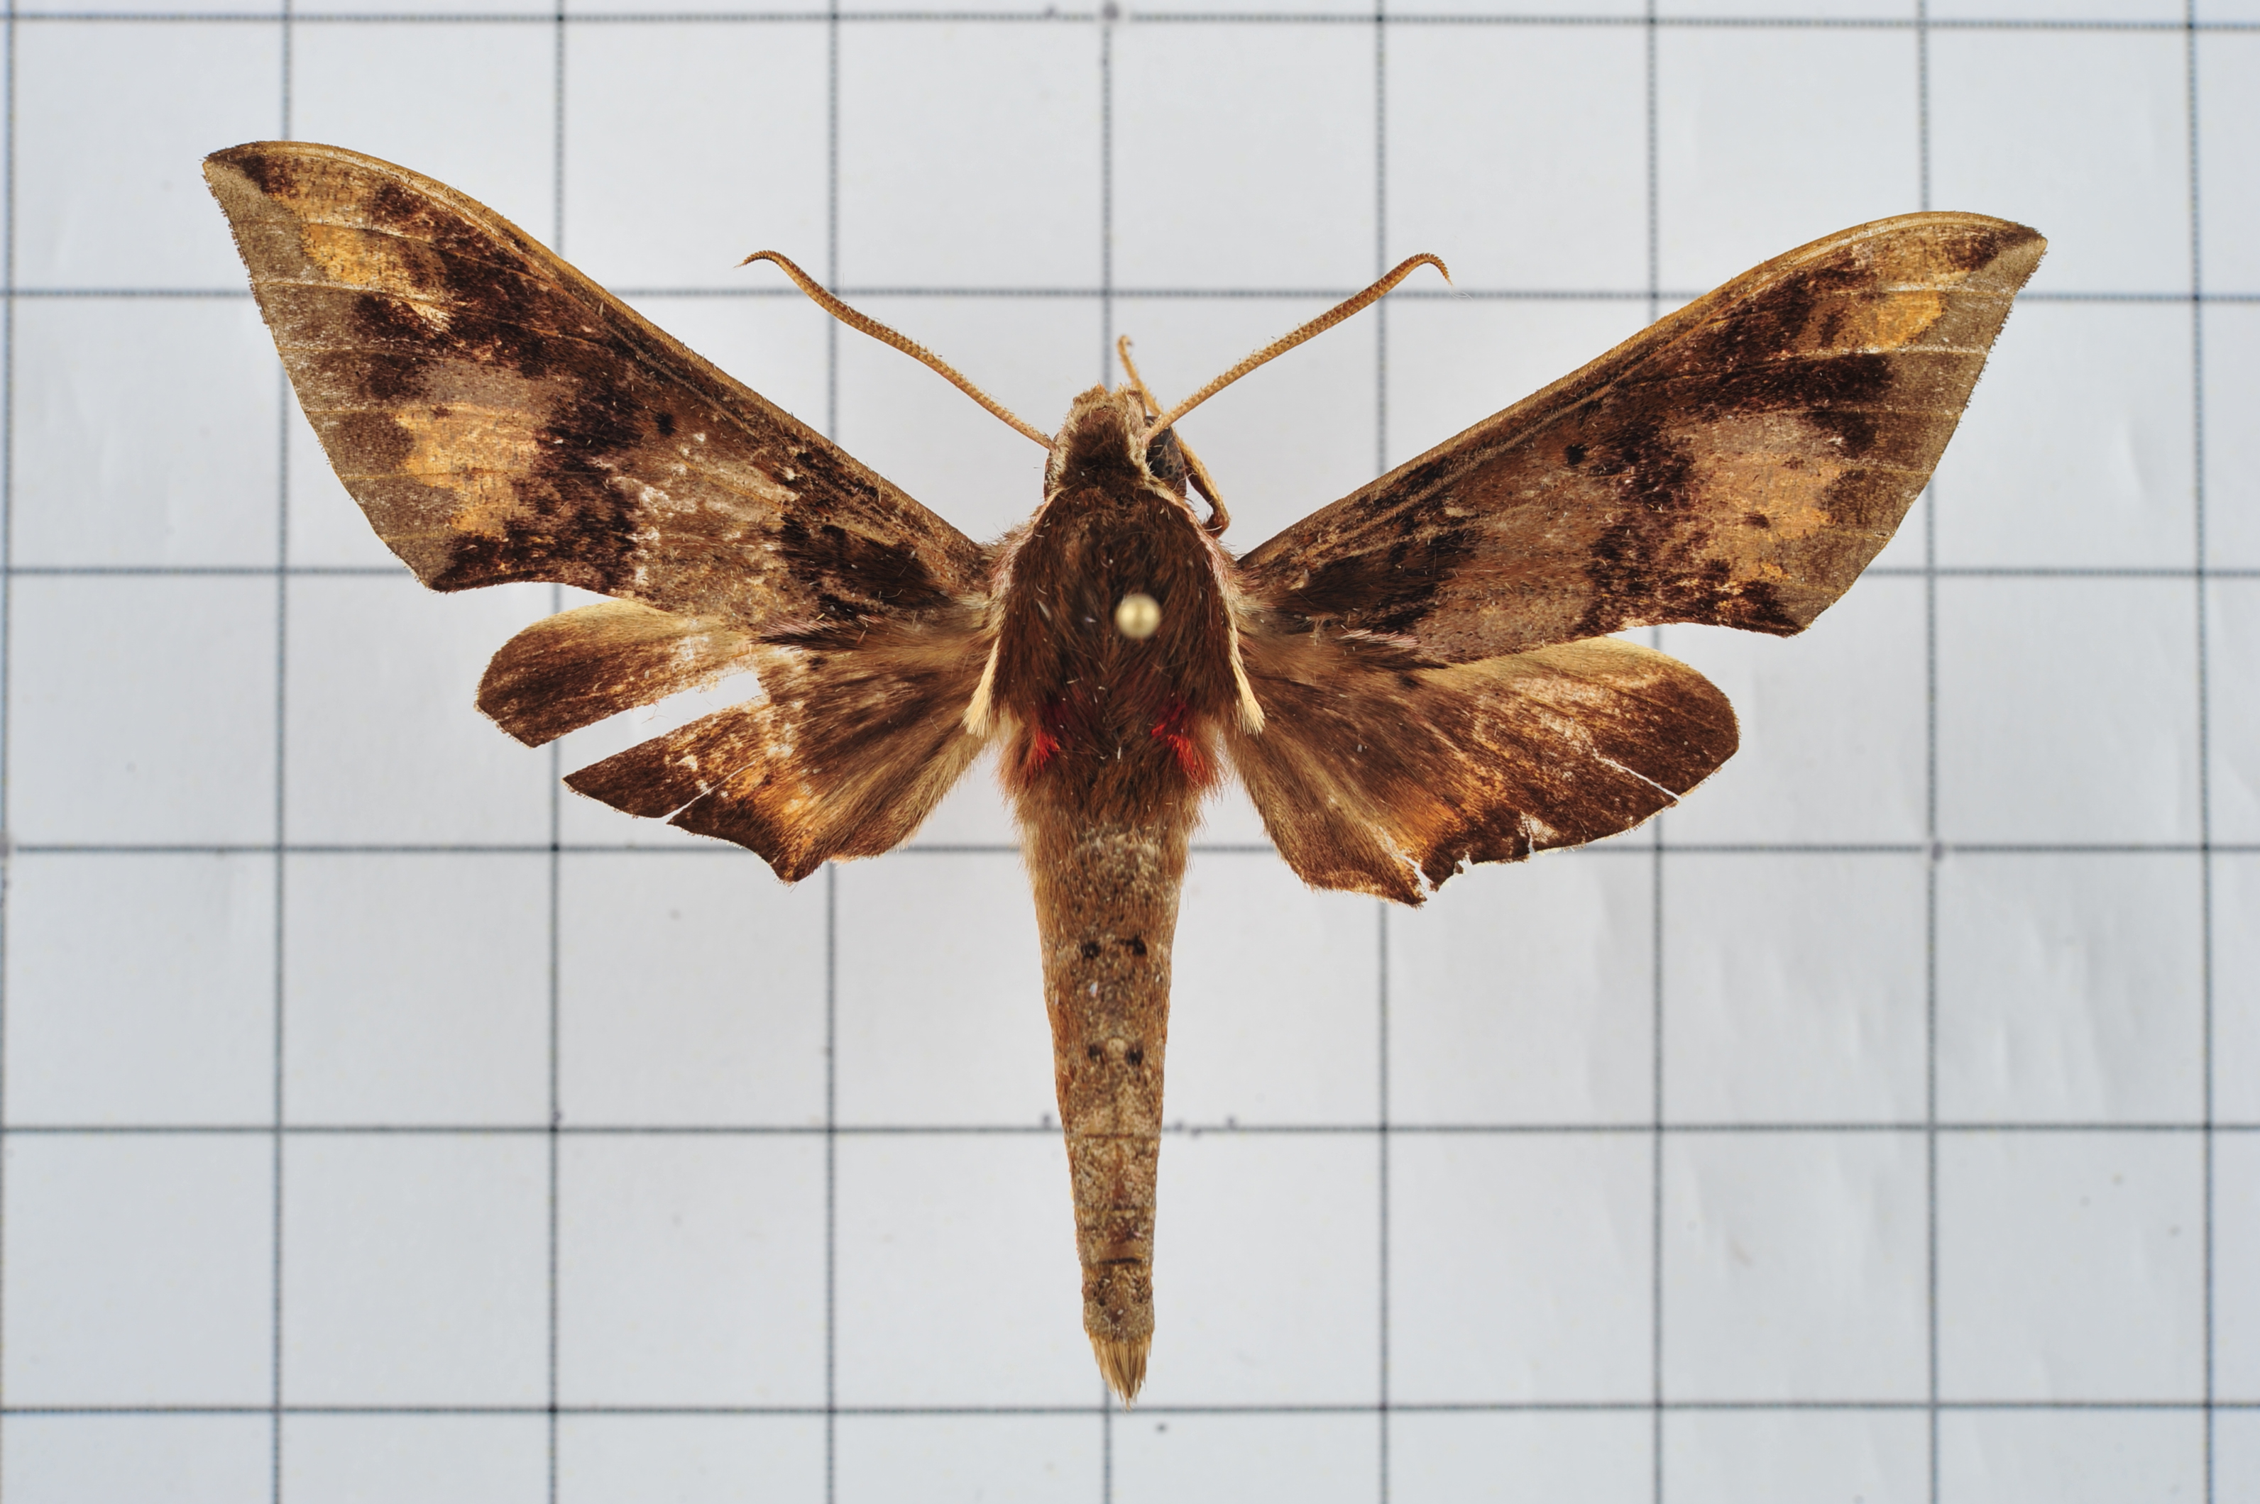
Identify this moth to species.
Rhagastis binoculata
